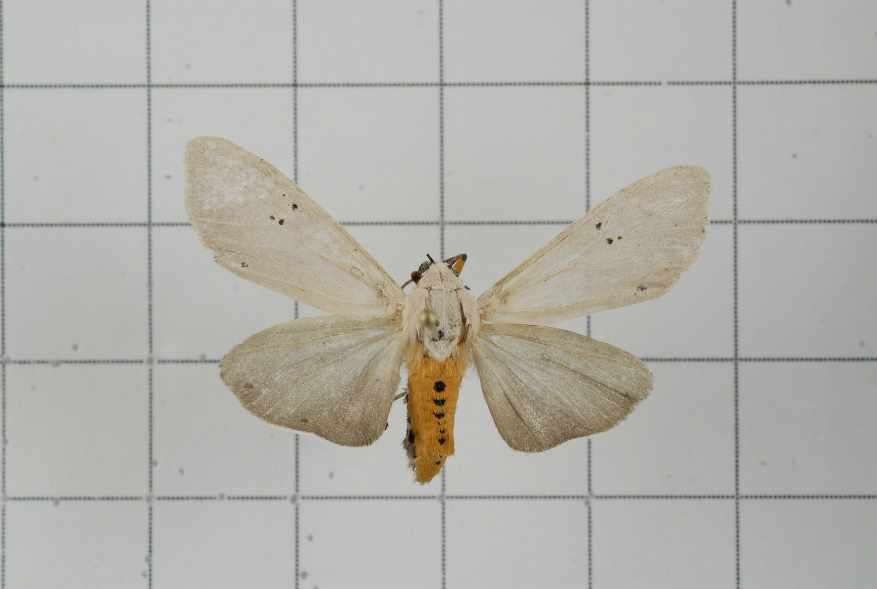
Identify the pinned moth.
Creatonotos transiens koni
